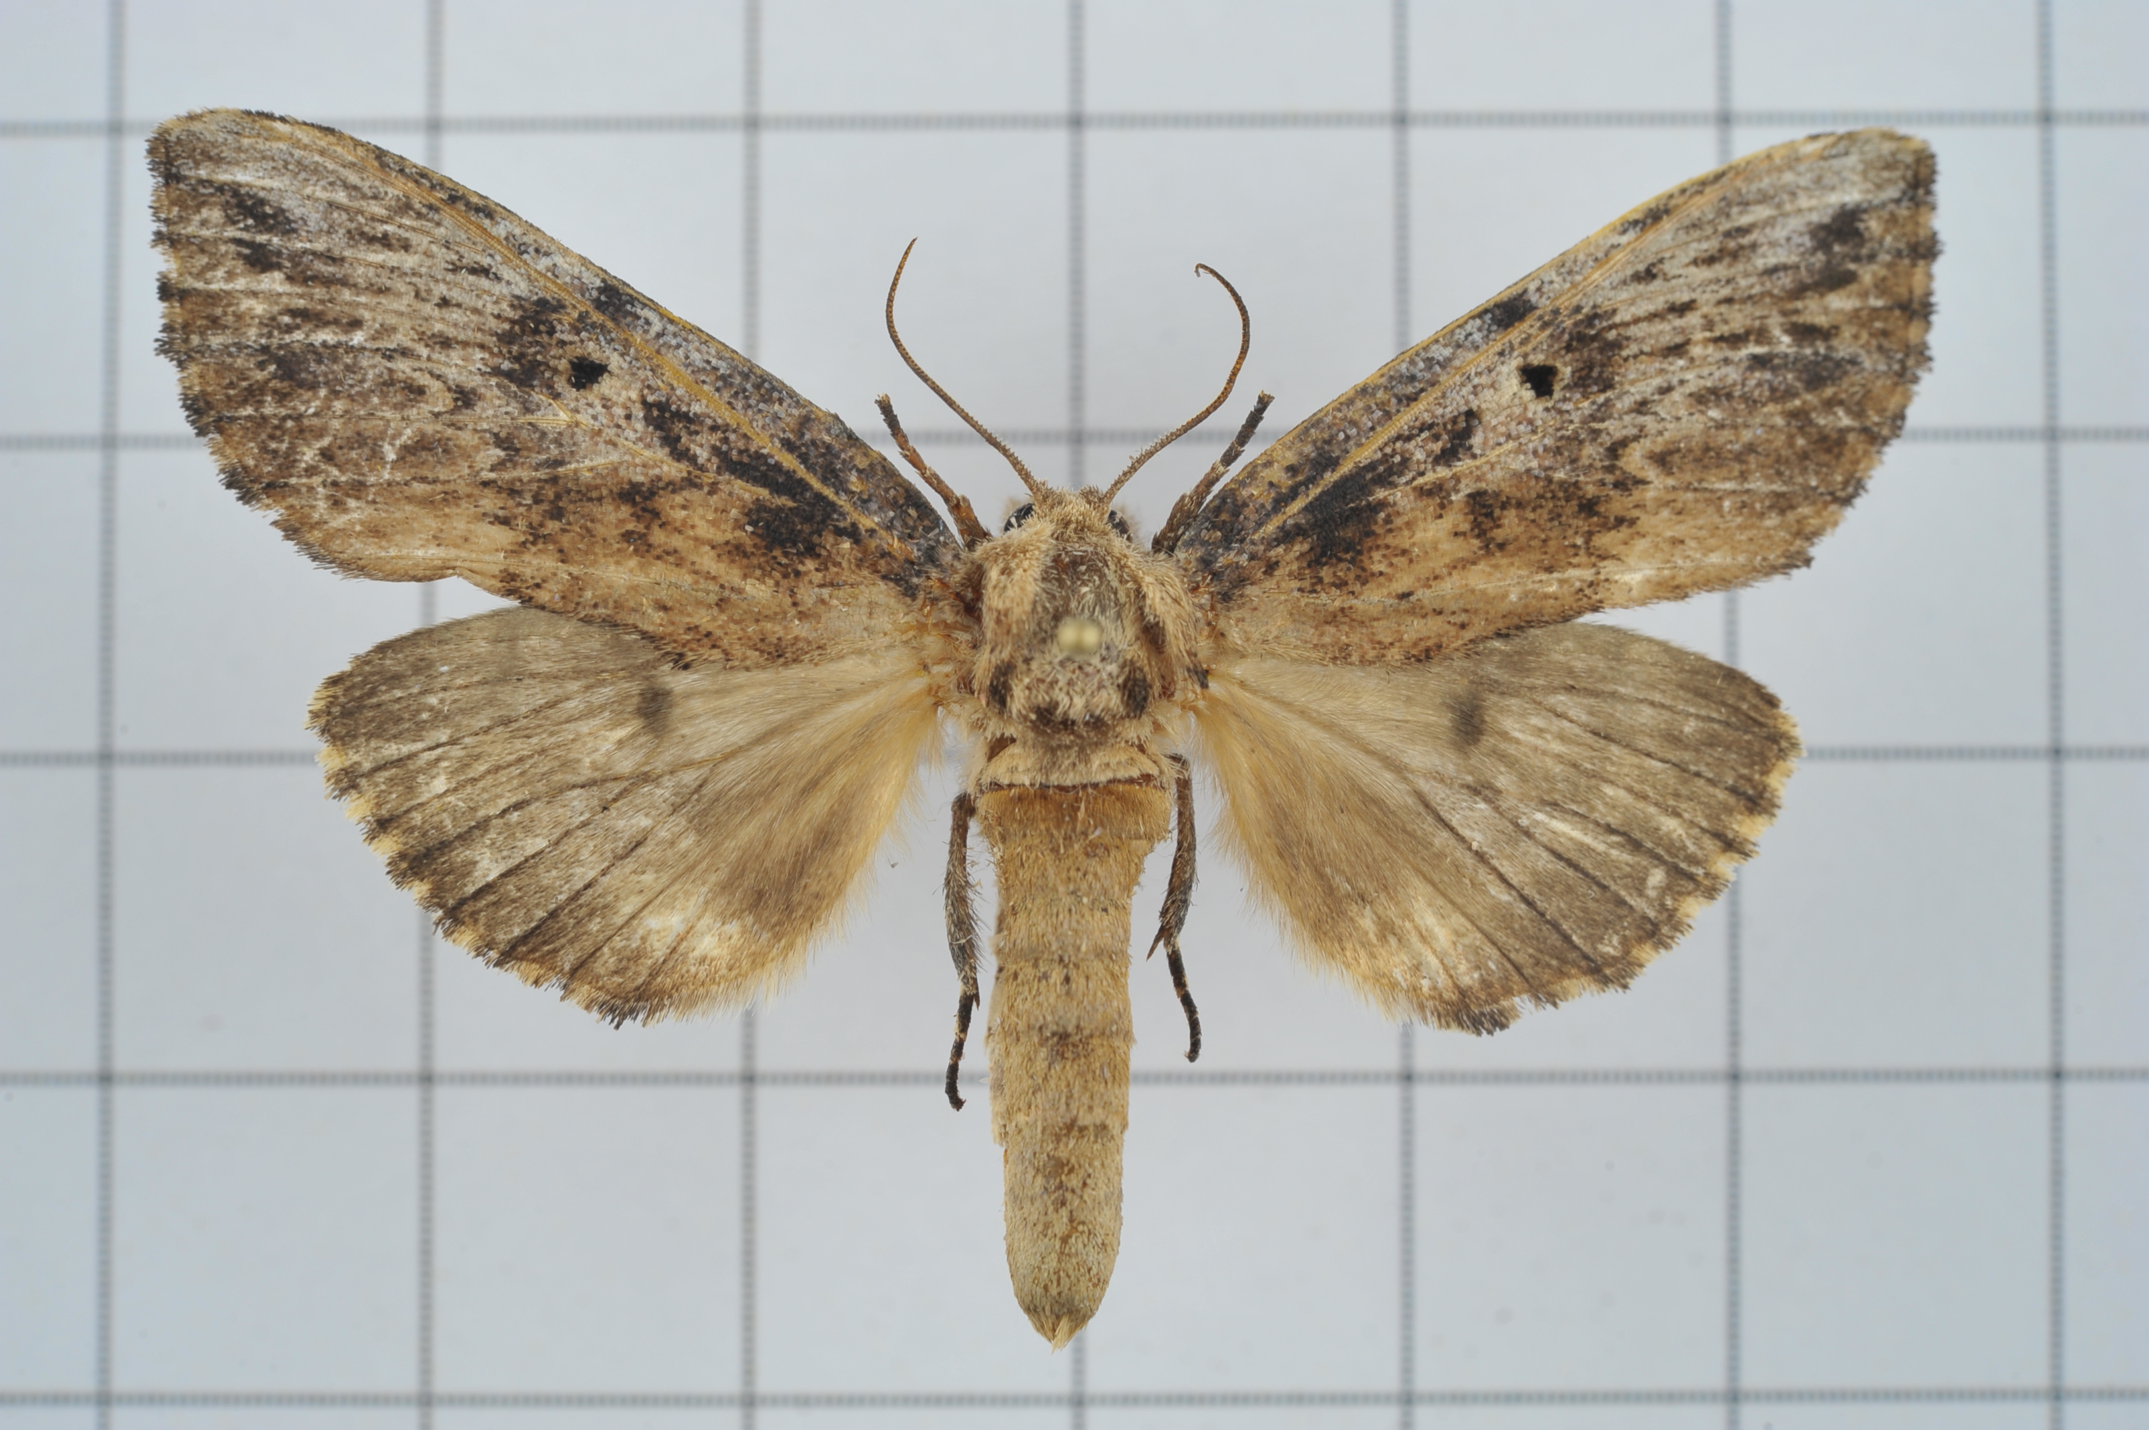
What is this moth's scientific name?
Norracoides basinotata
